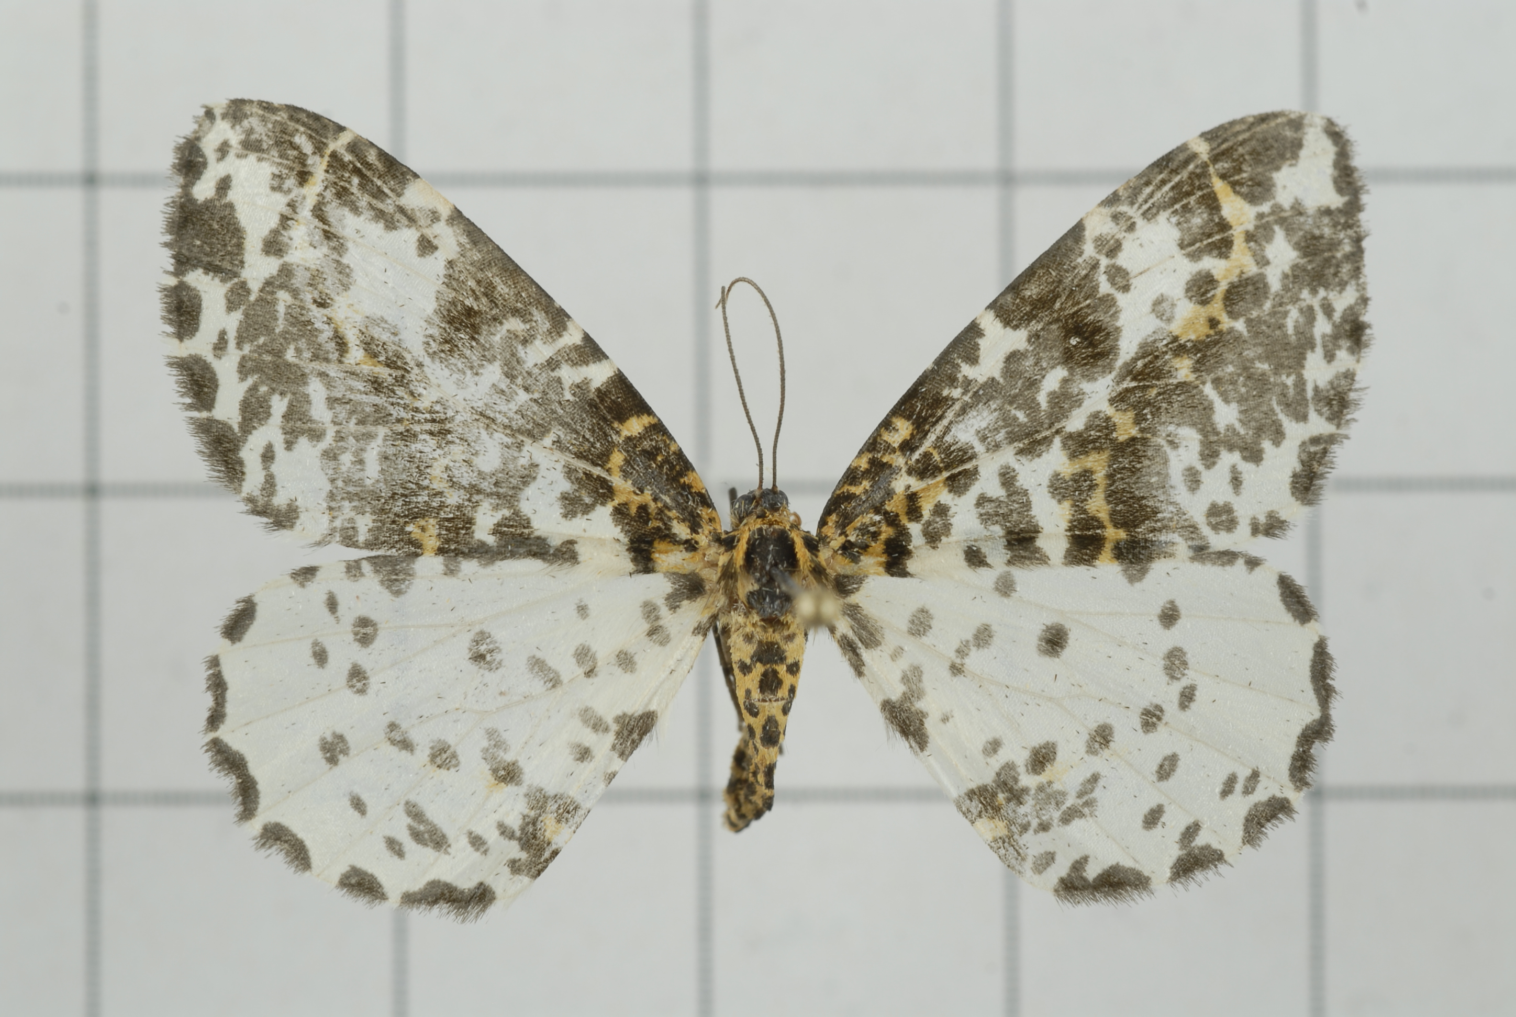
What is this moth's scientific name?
Abraxas consputa
